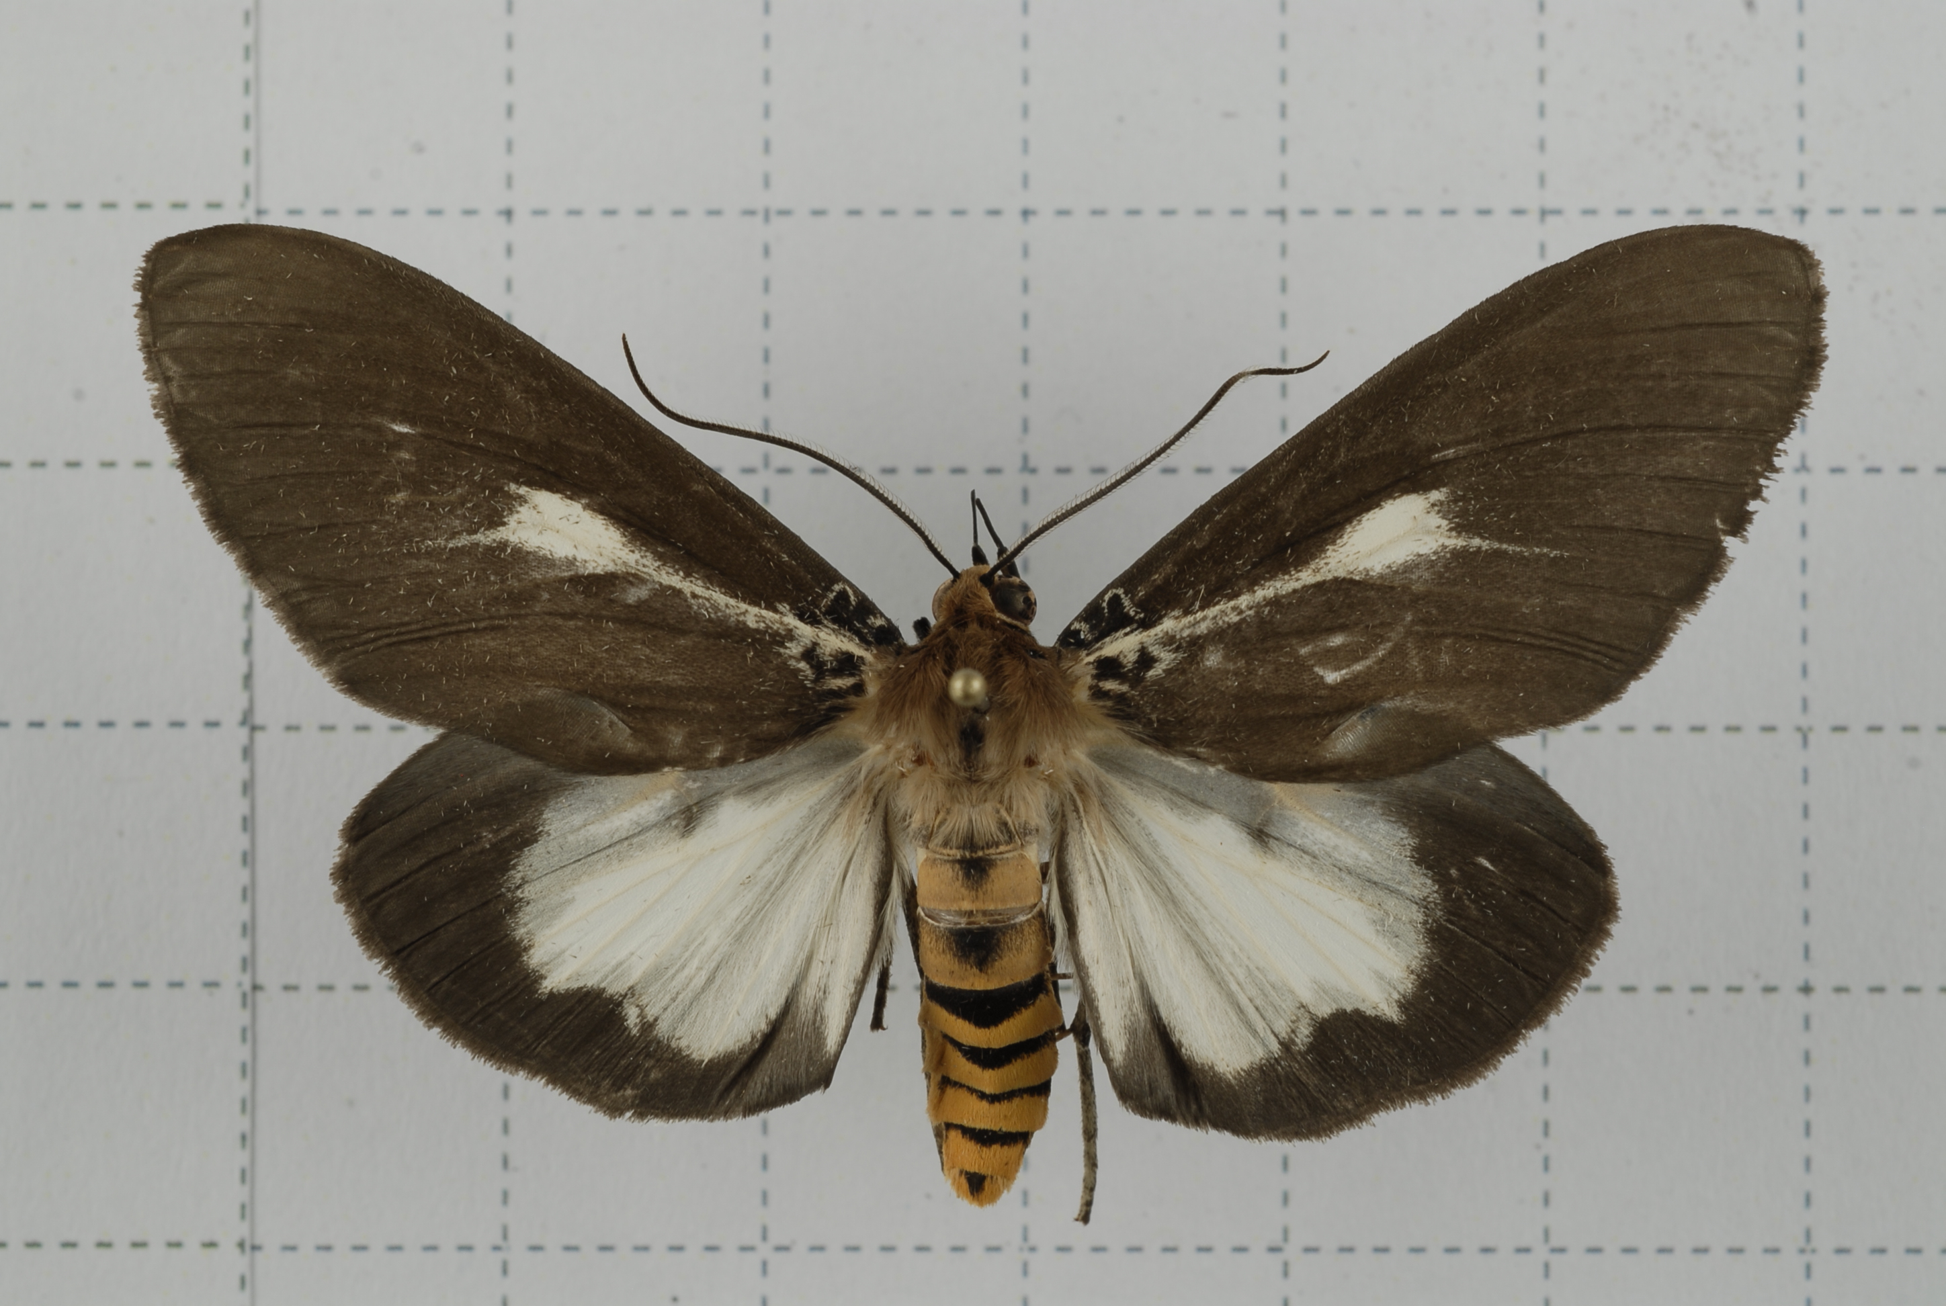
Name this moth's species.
Asota heliconia zebrina
